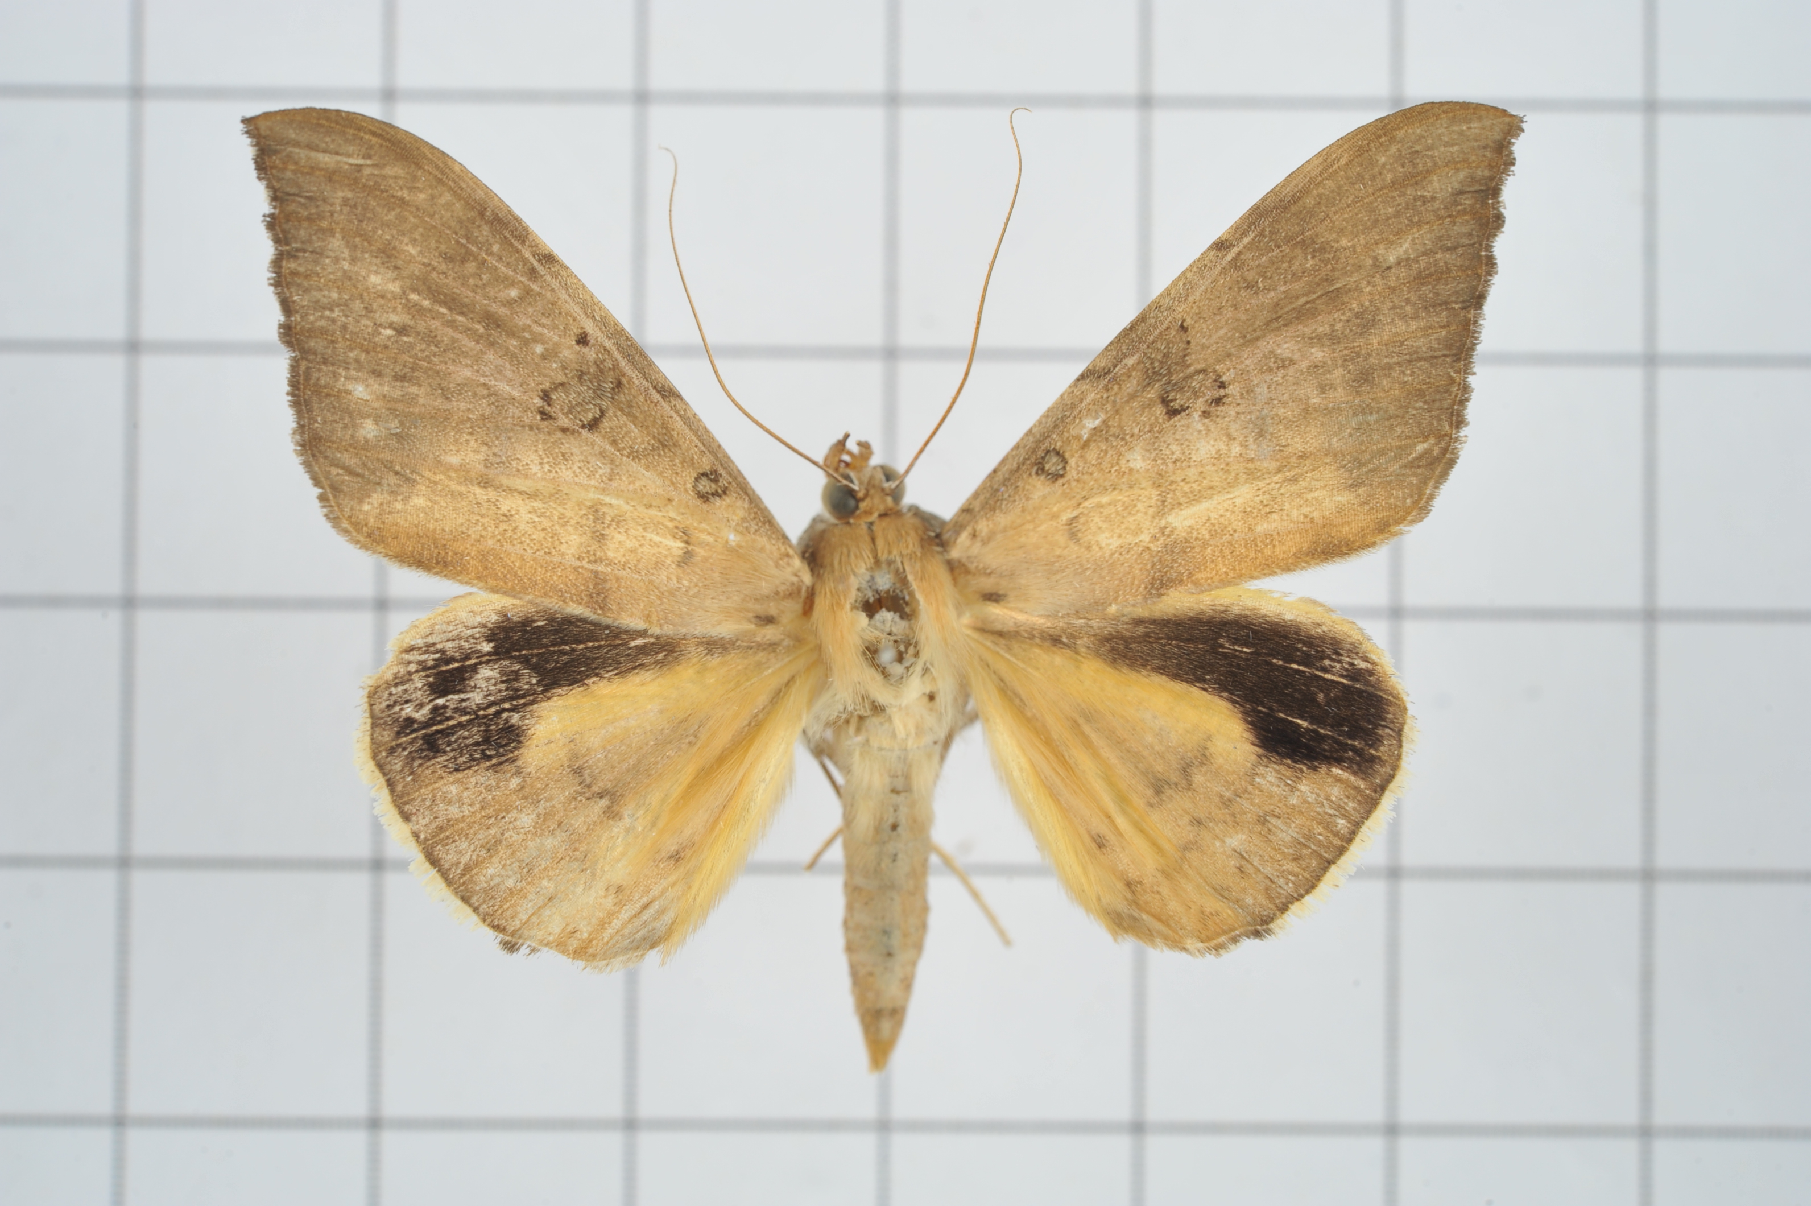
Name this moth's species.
Oxyodes scrobiculata
